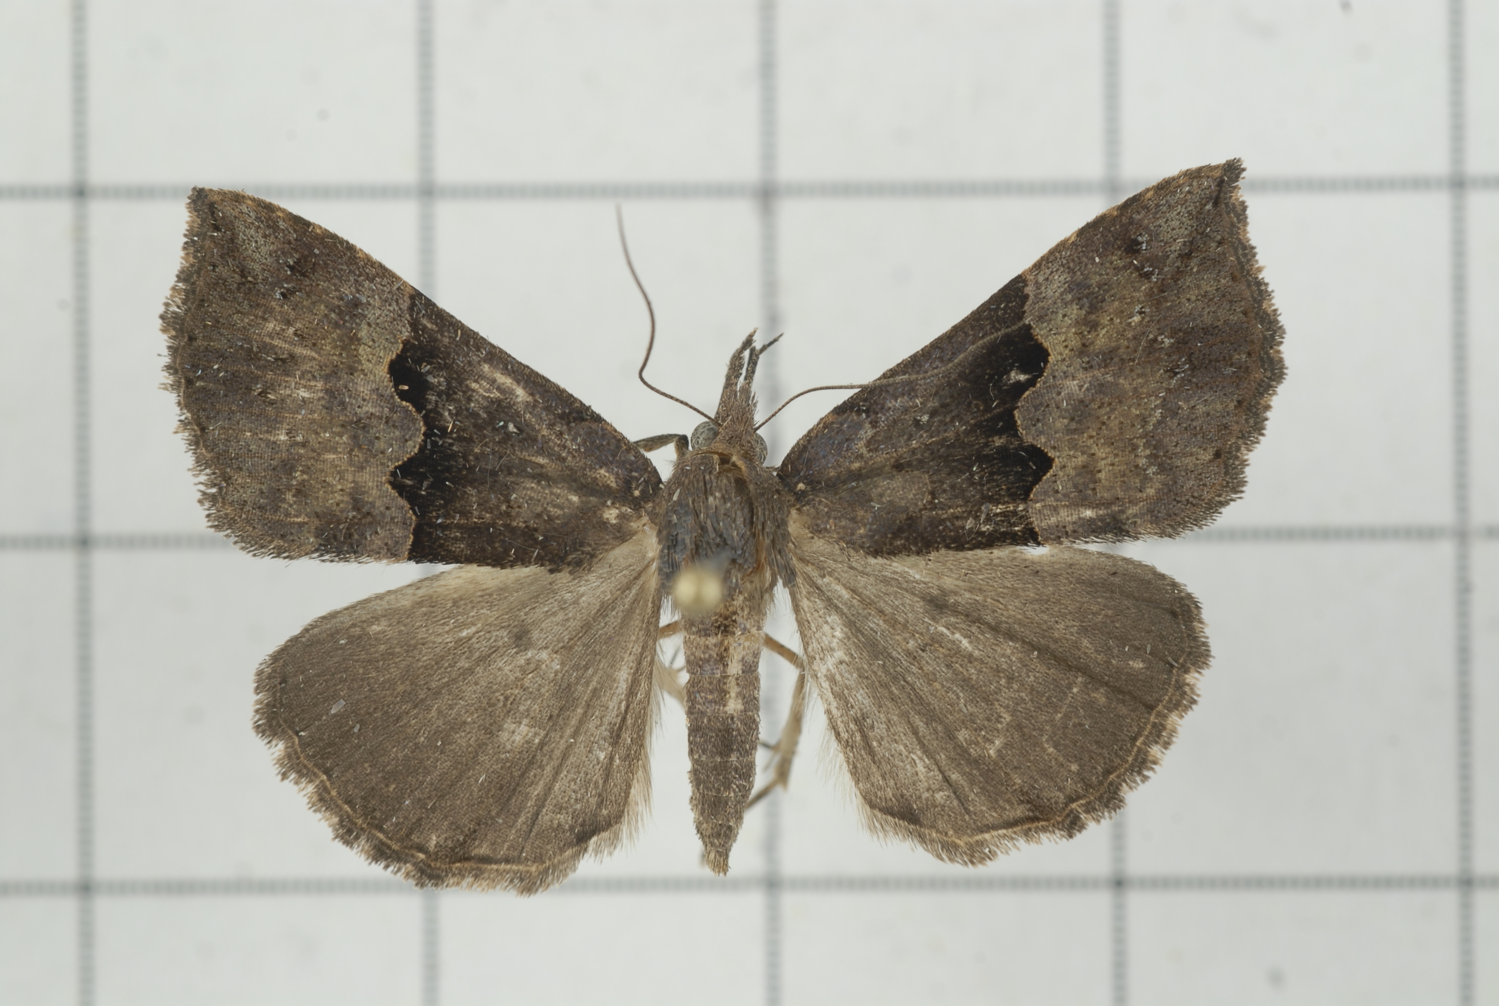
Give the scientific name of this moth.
Hypena sinuosa
